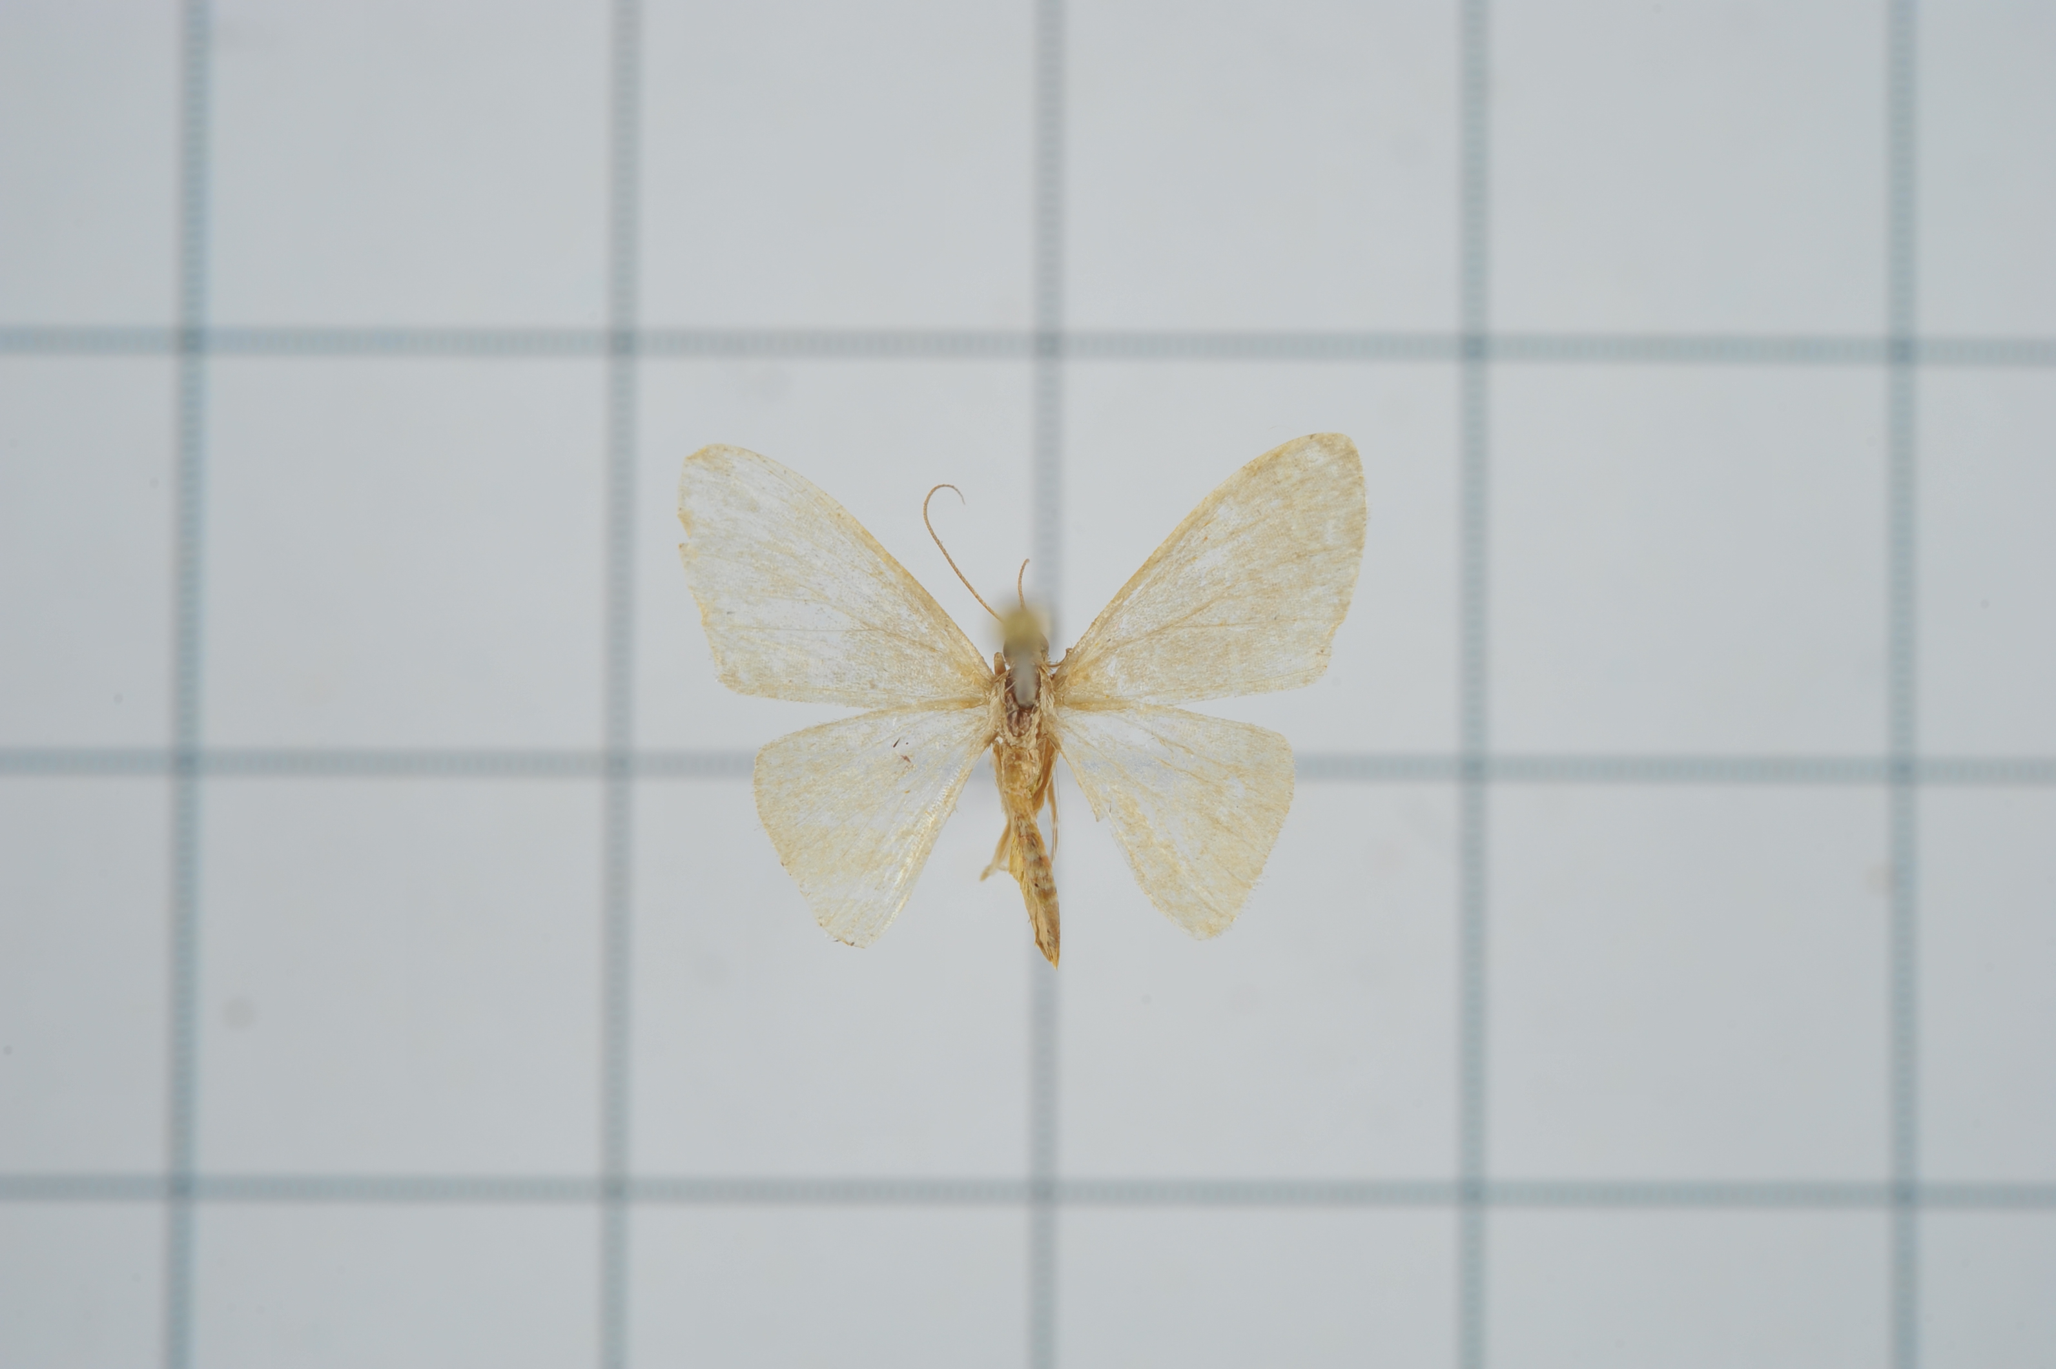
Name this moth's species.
Lophophleps purpurea
